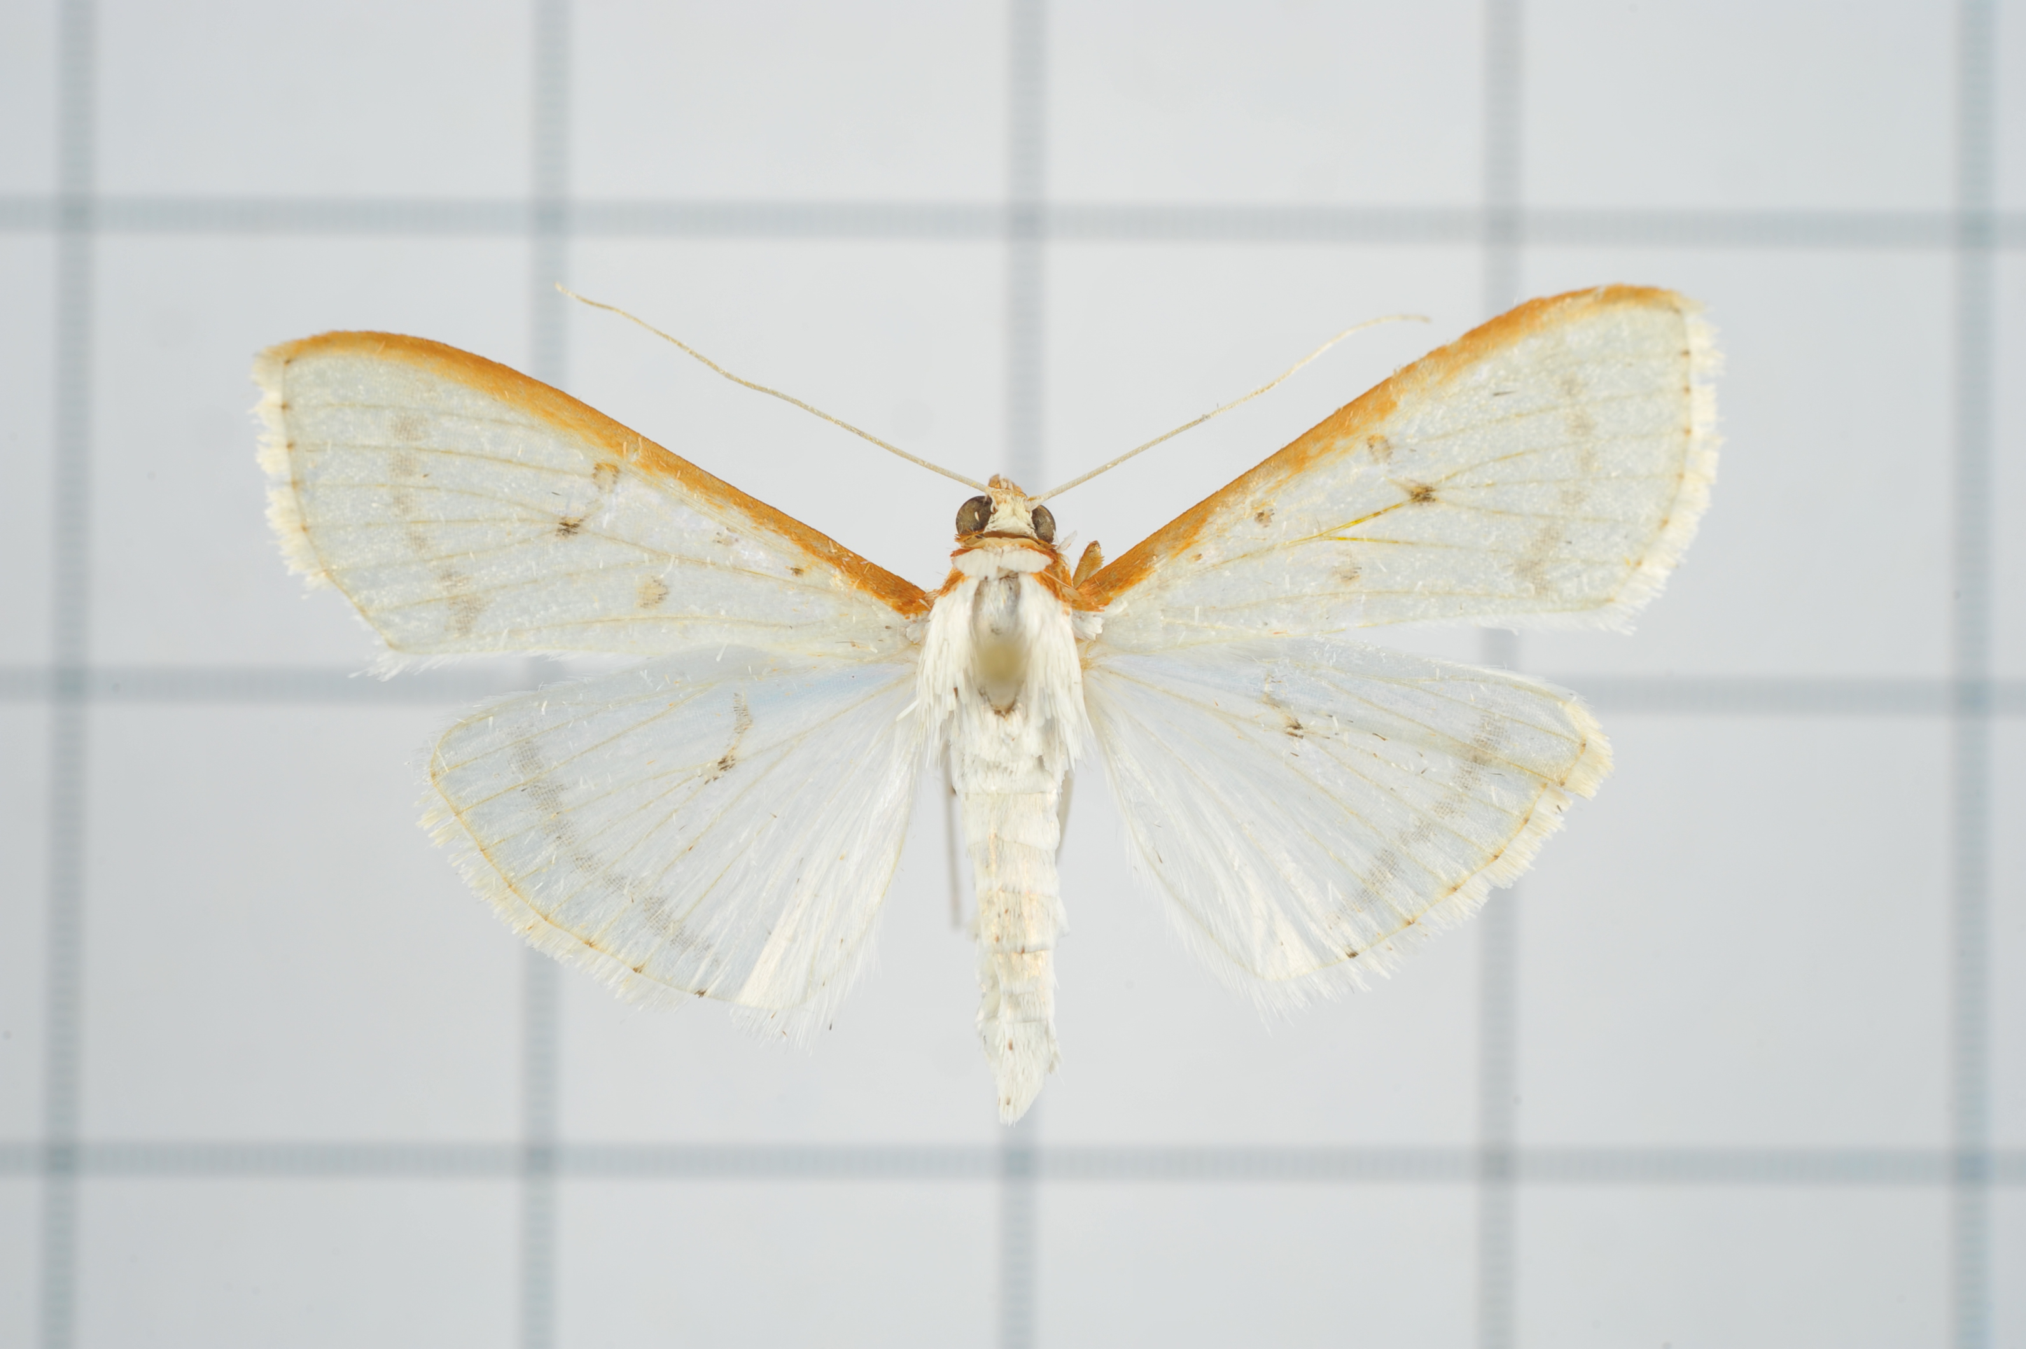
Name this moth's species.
Palpita asiaticalis
